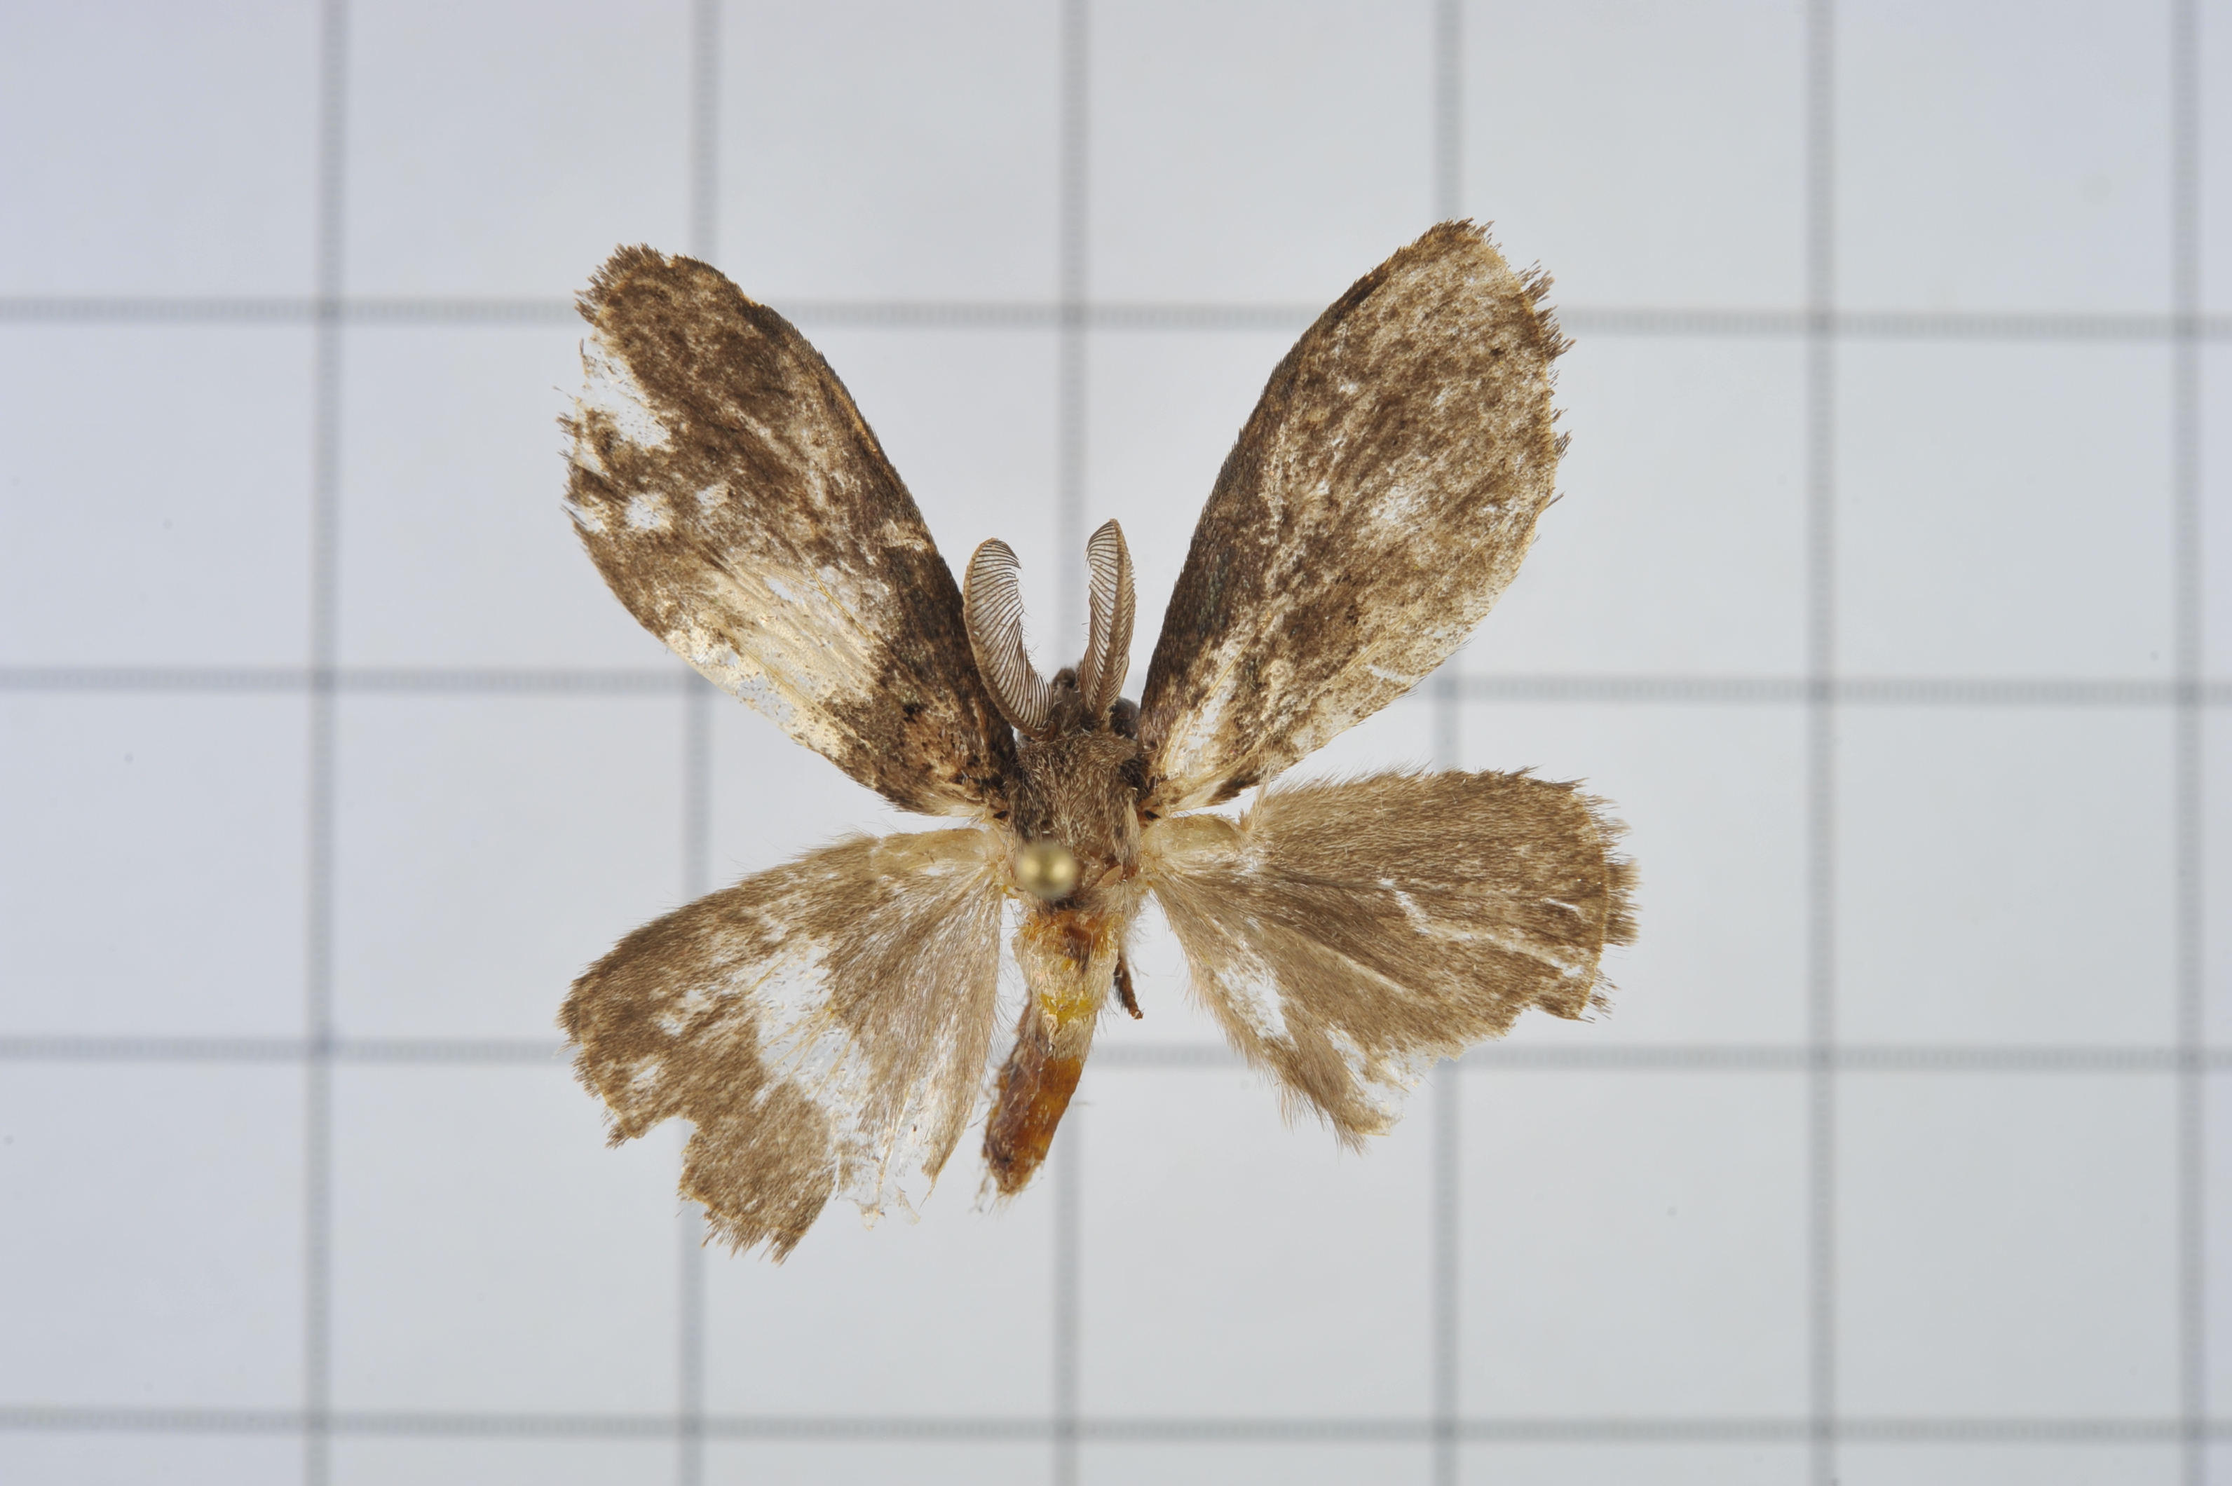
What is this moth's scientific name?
Olene dudgeoni
